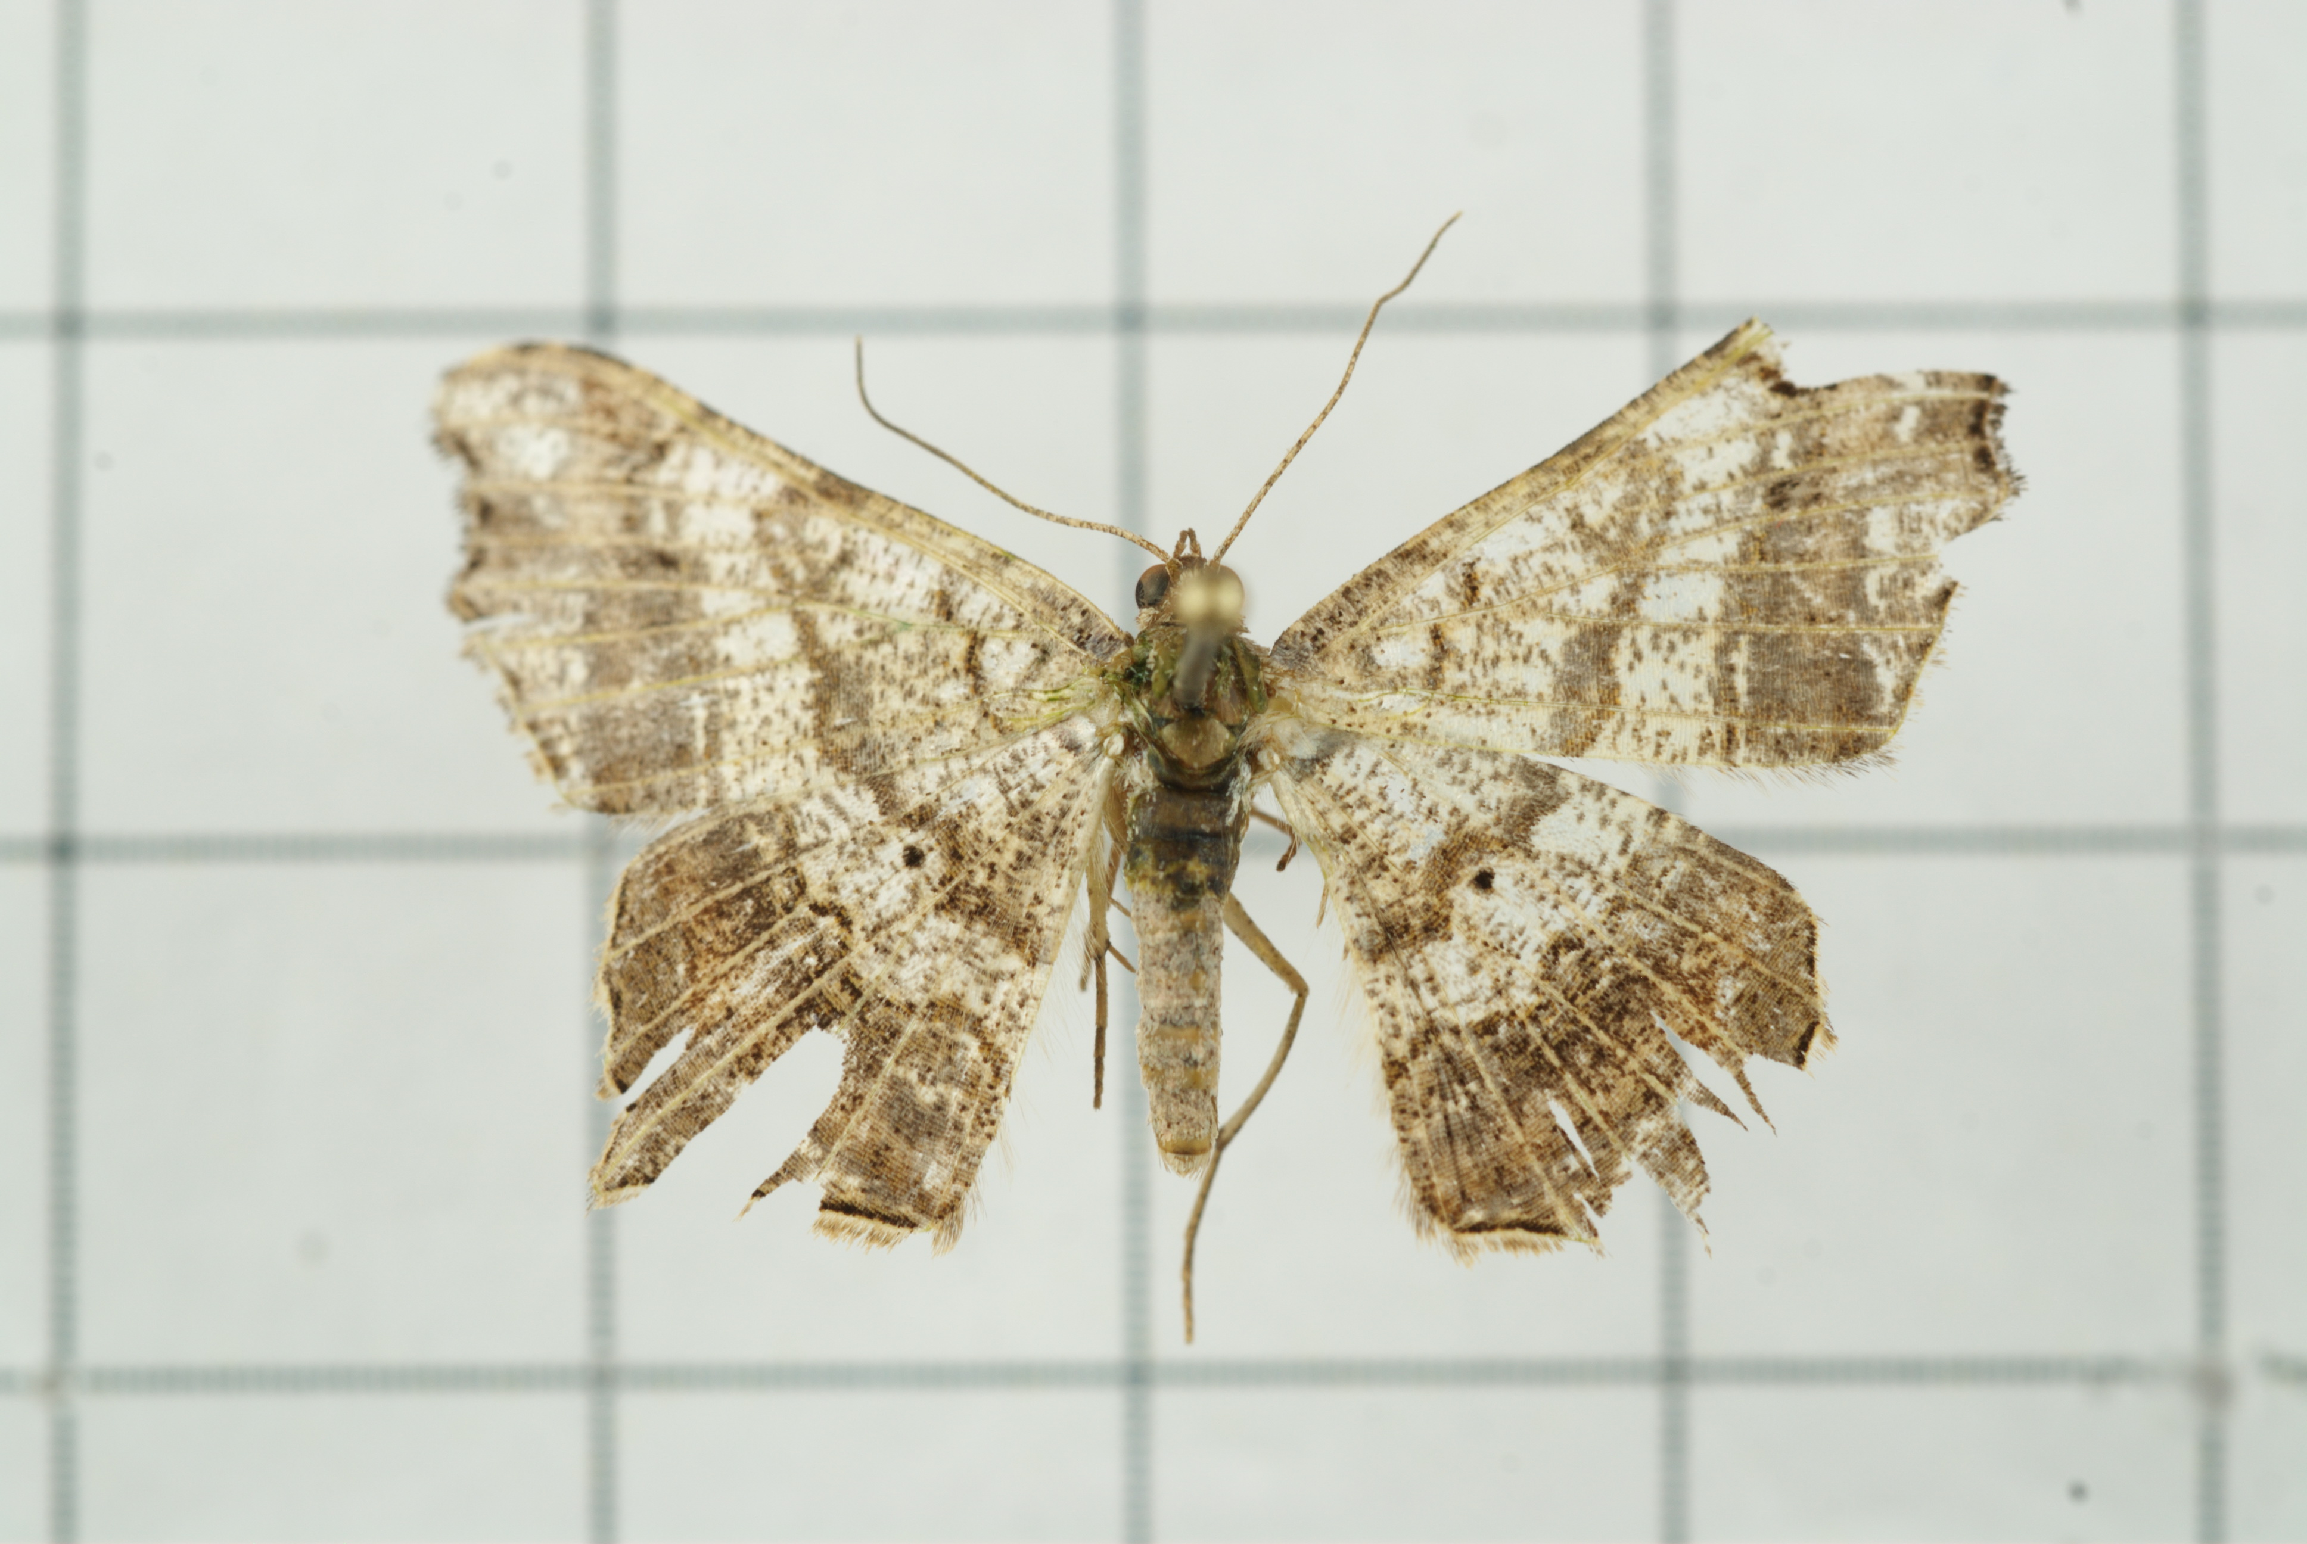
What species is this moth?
Chiasmia emersaria
